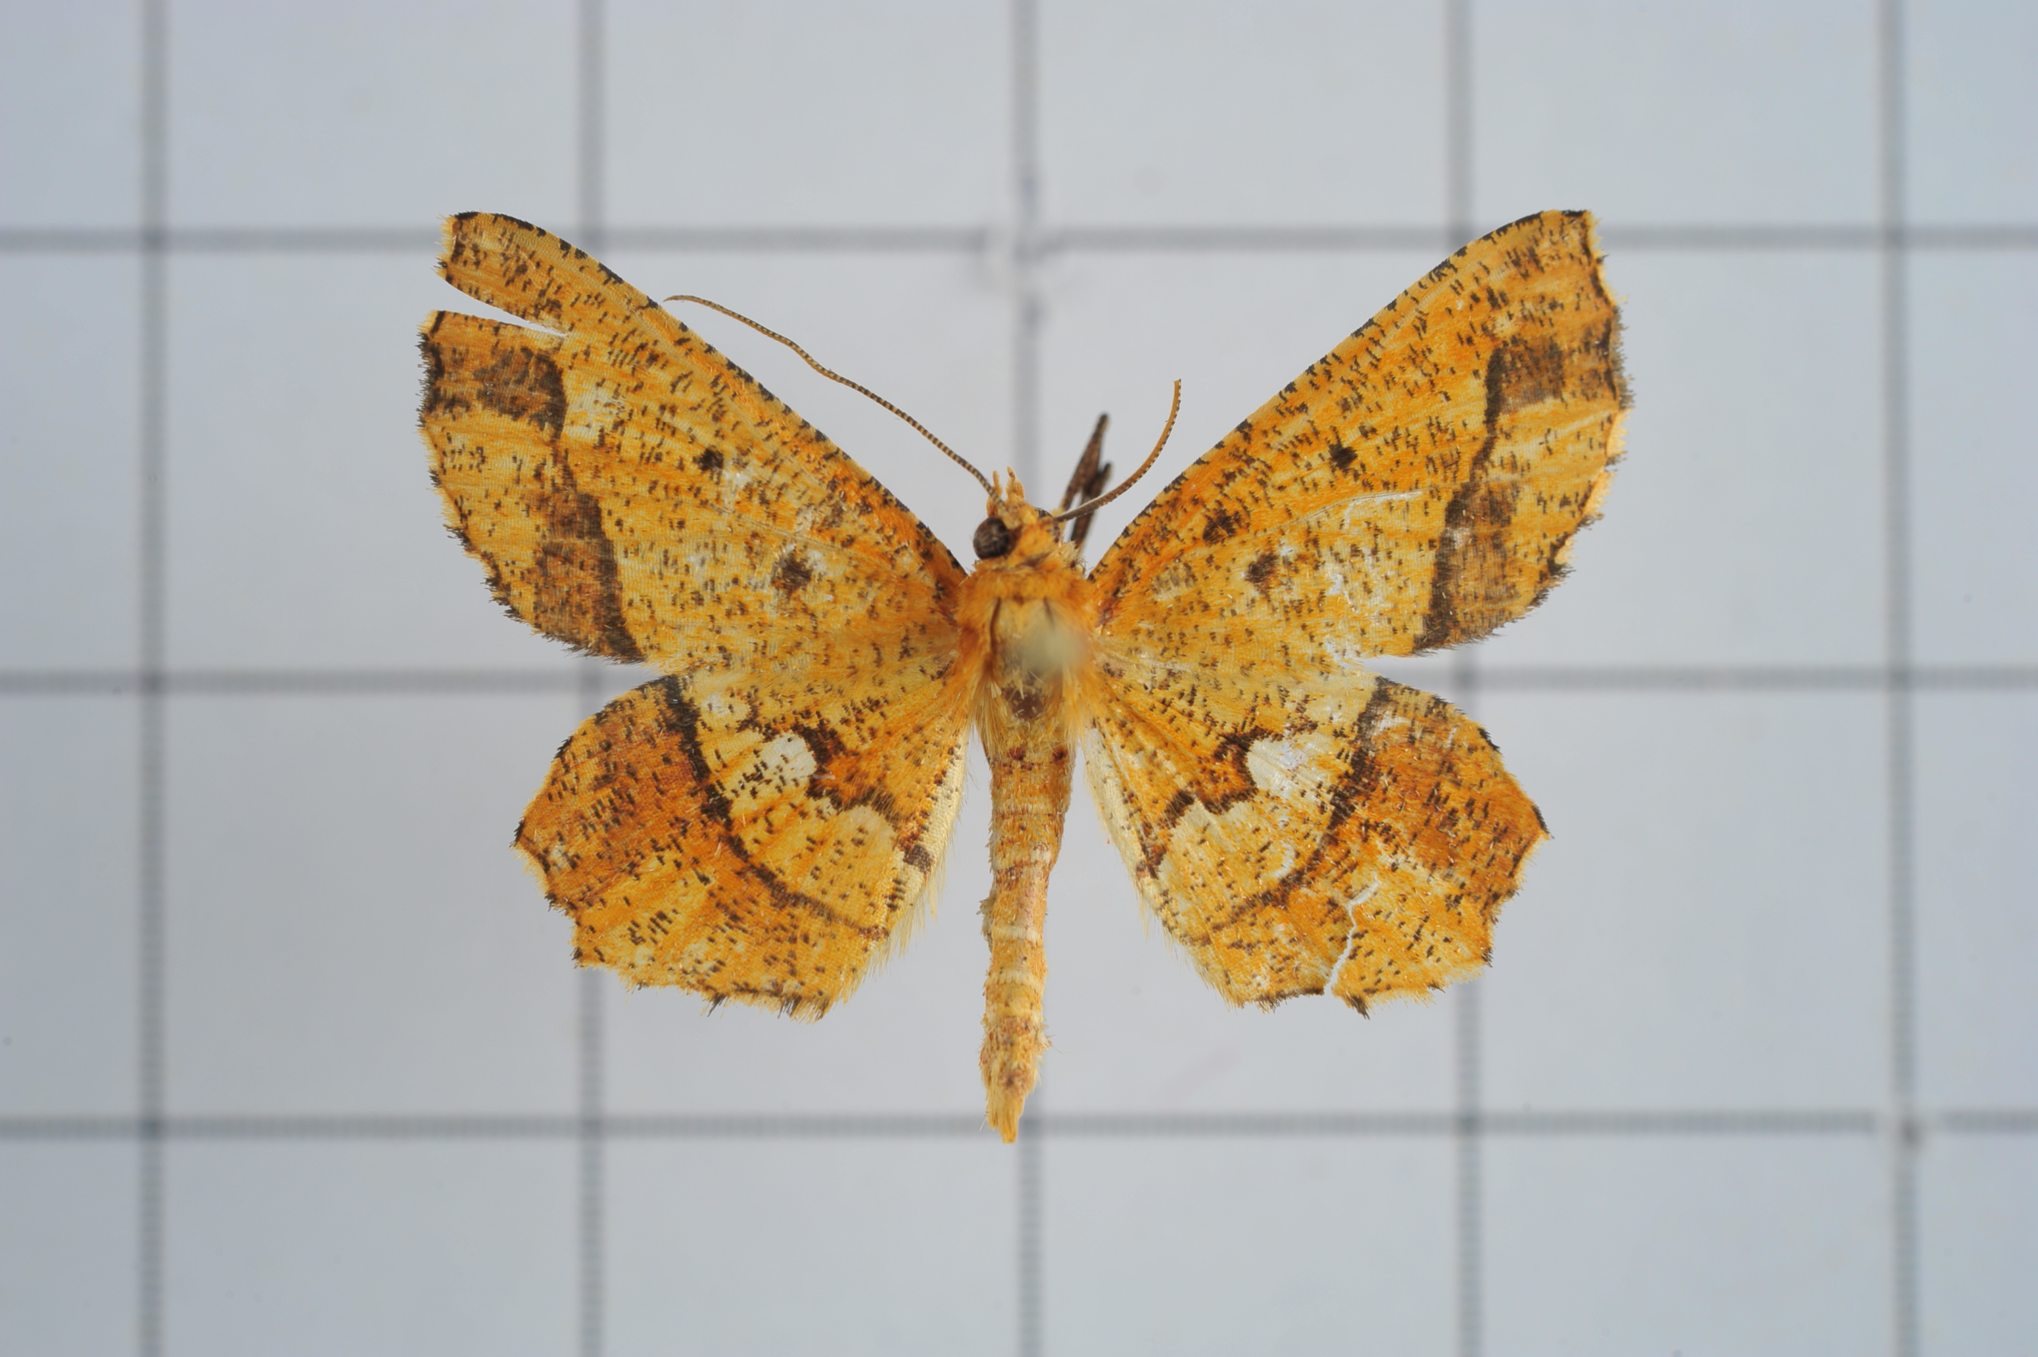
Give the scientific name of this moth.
Entomopteryx combusta combusta
